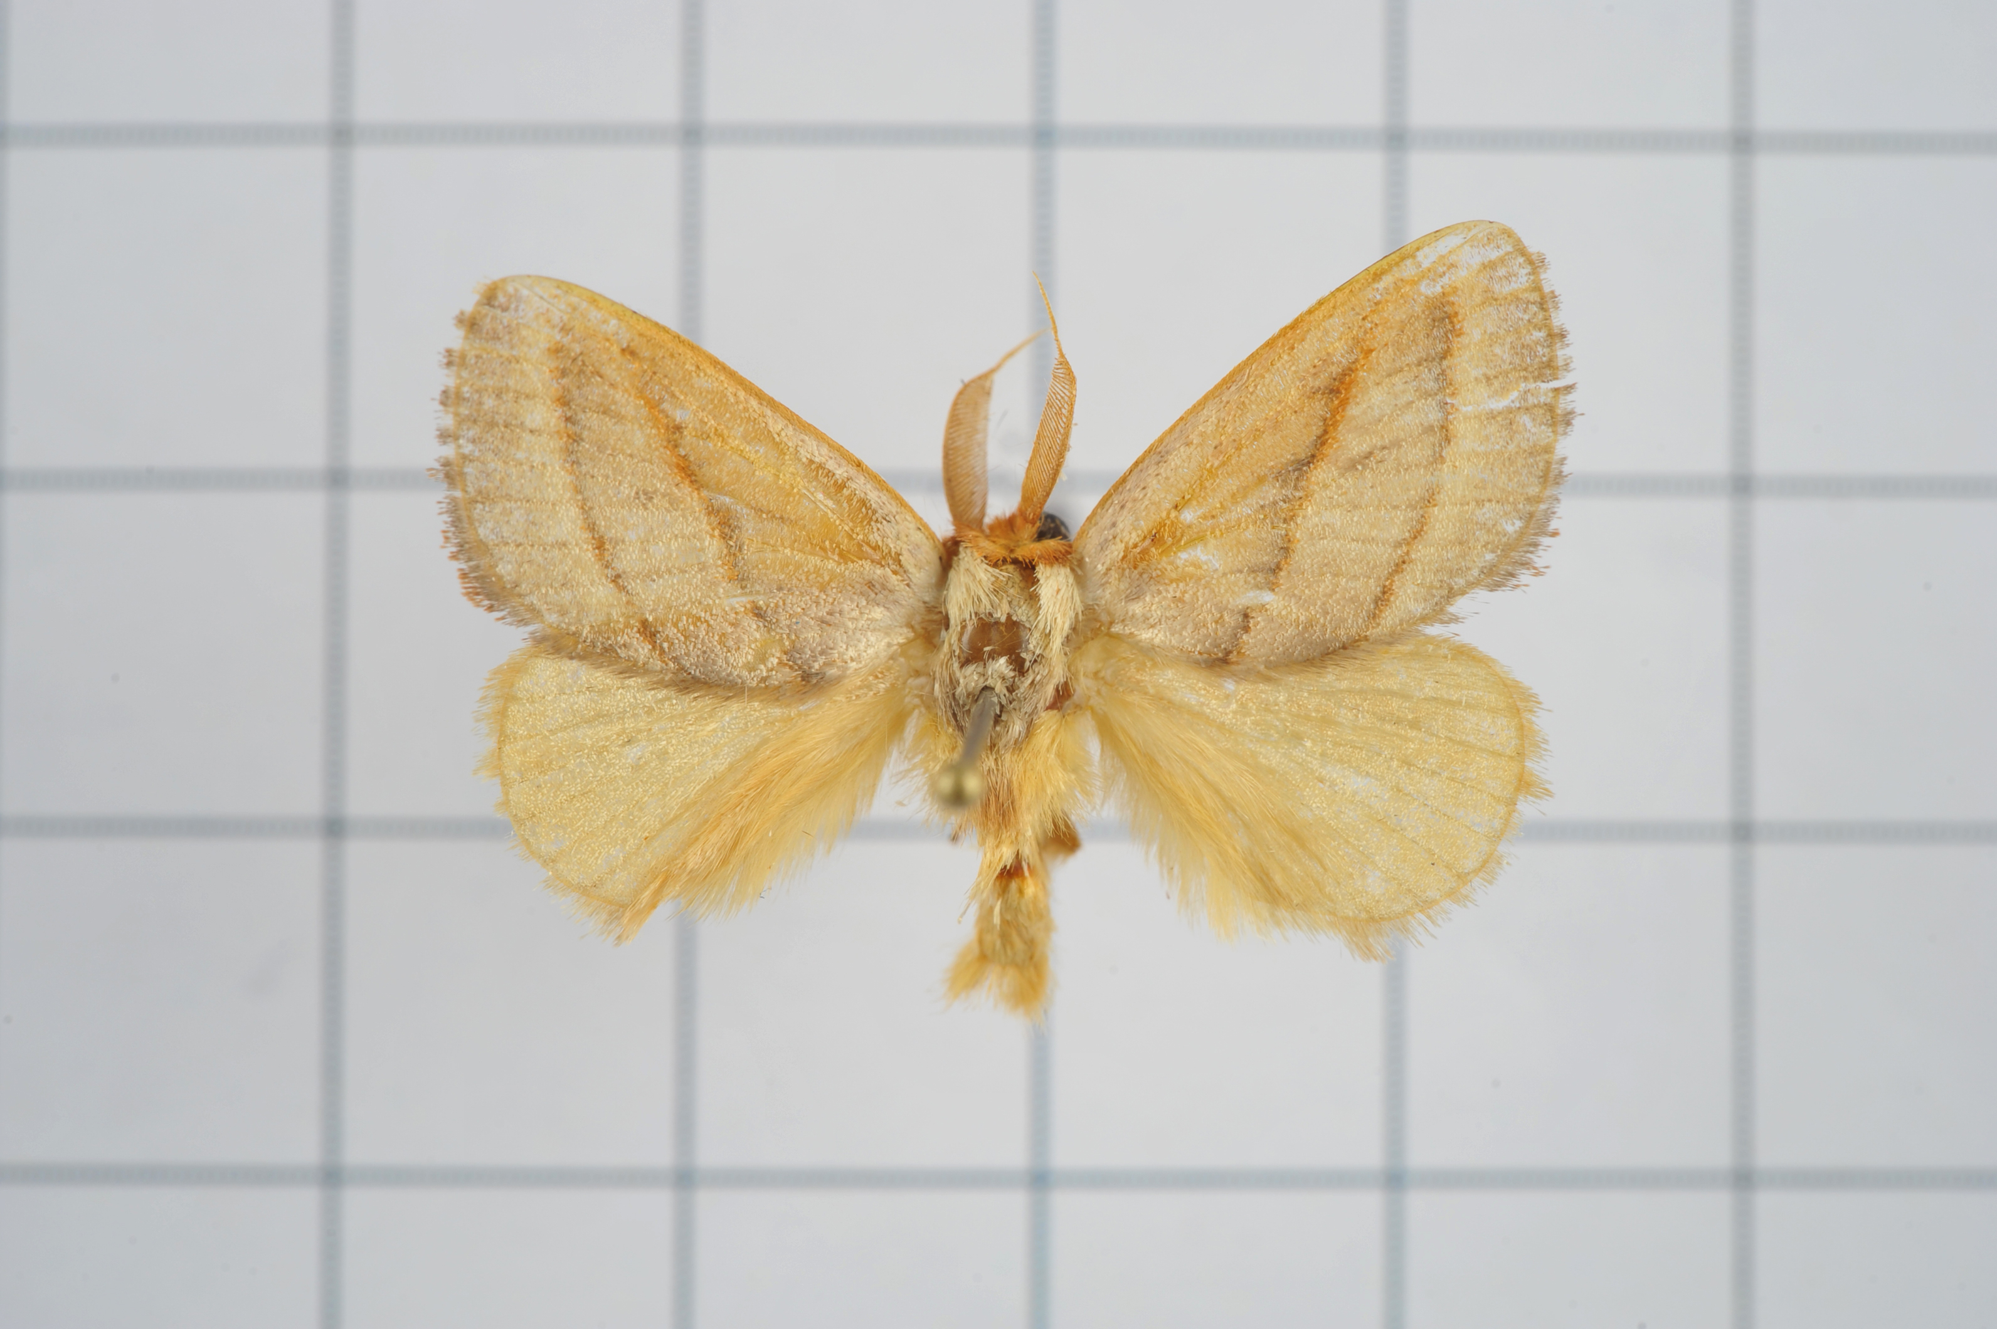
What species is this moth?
Cania heppneri
